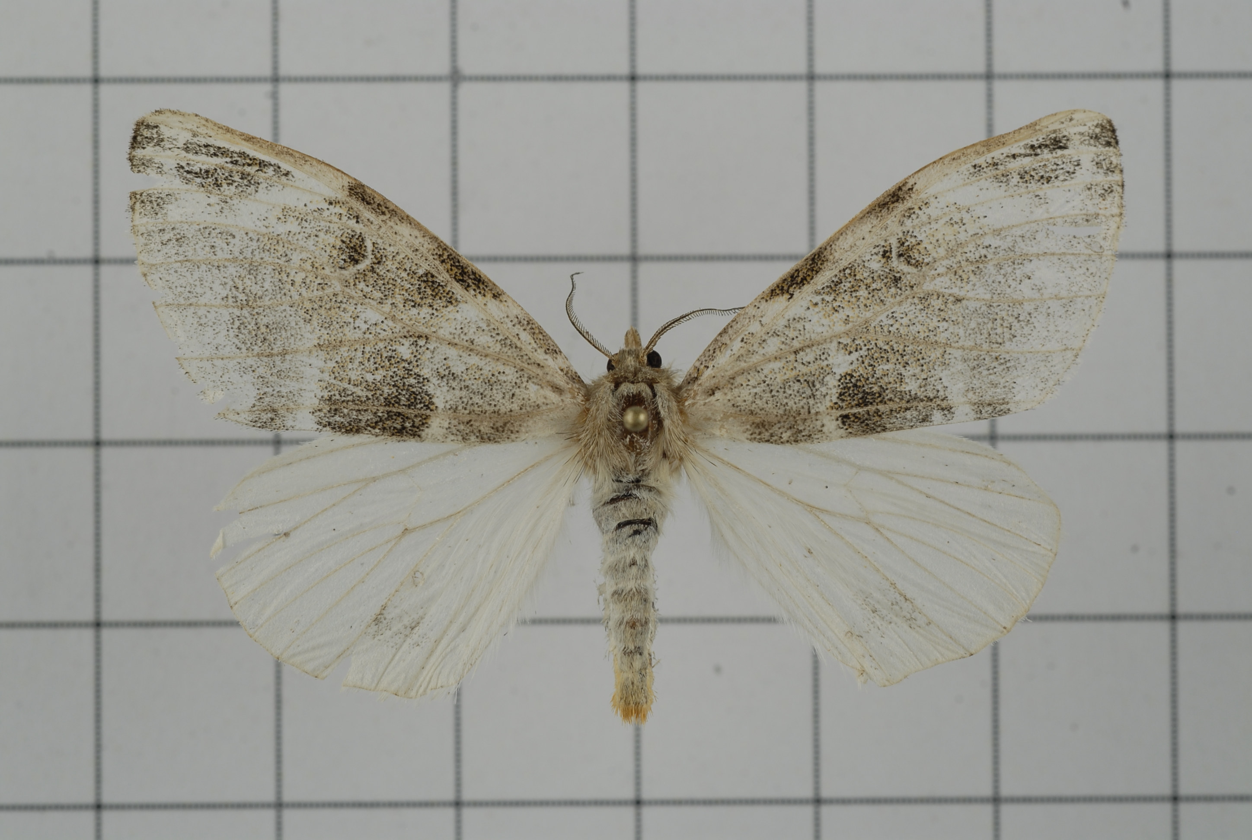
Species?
Pida decolorata maculosa
